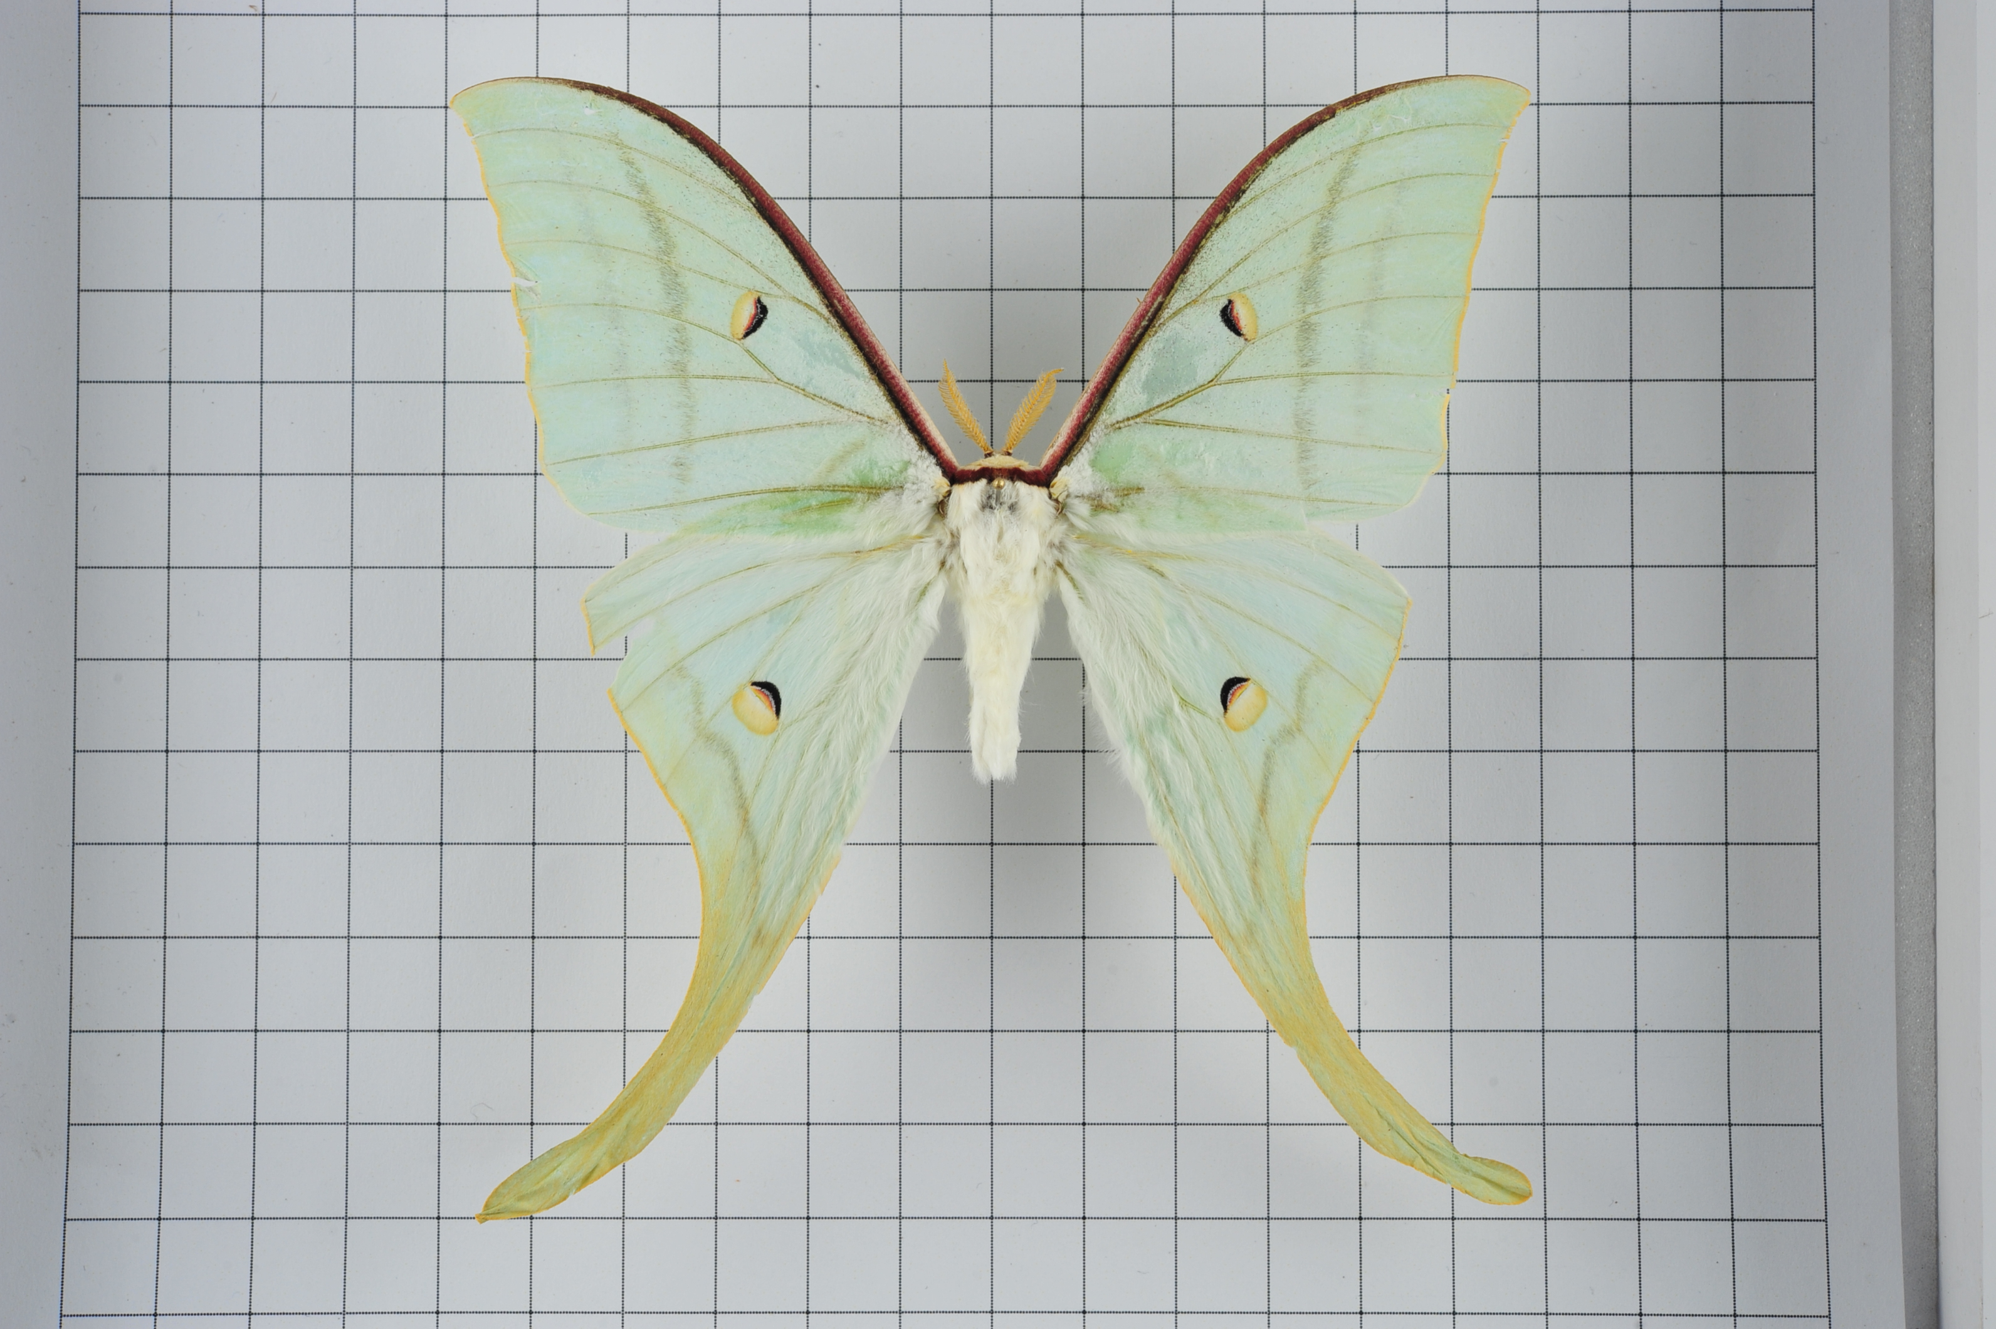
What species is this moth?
Actias ningpoana ningtaiwana
